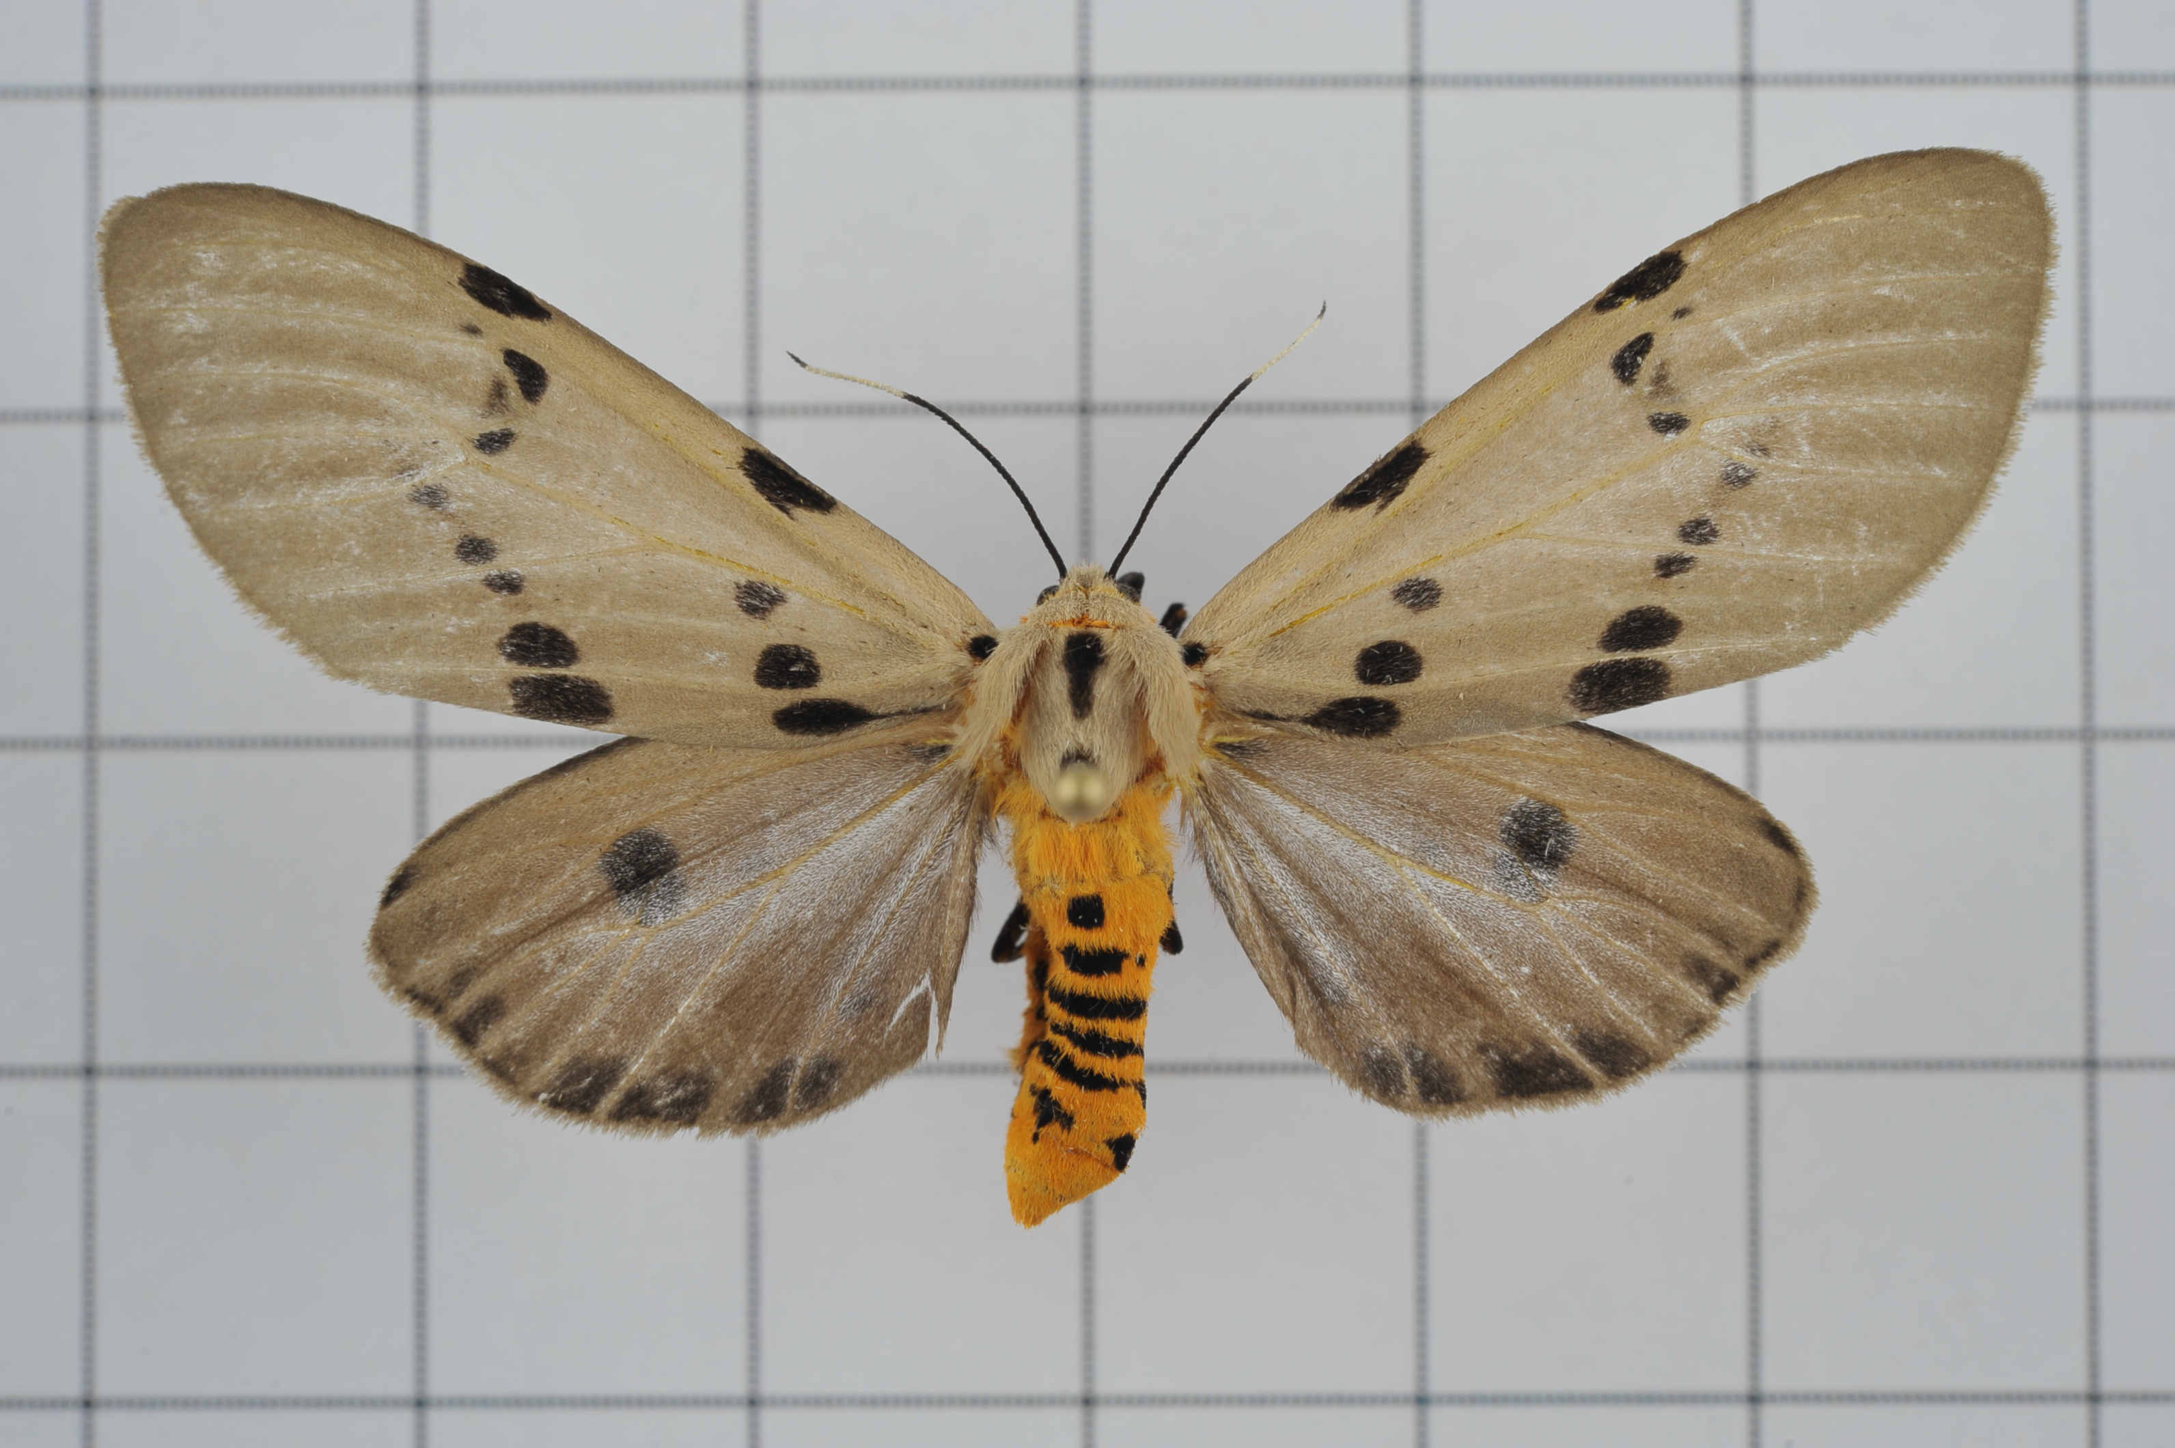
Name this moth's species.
Amsactoides solitaria
